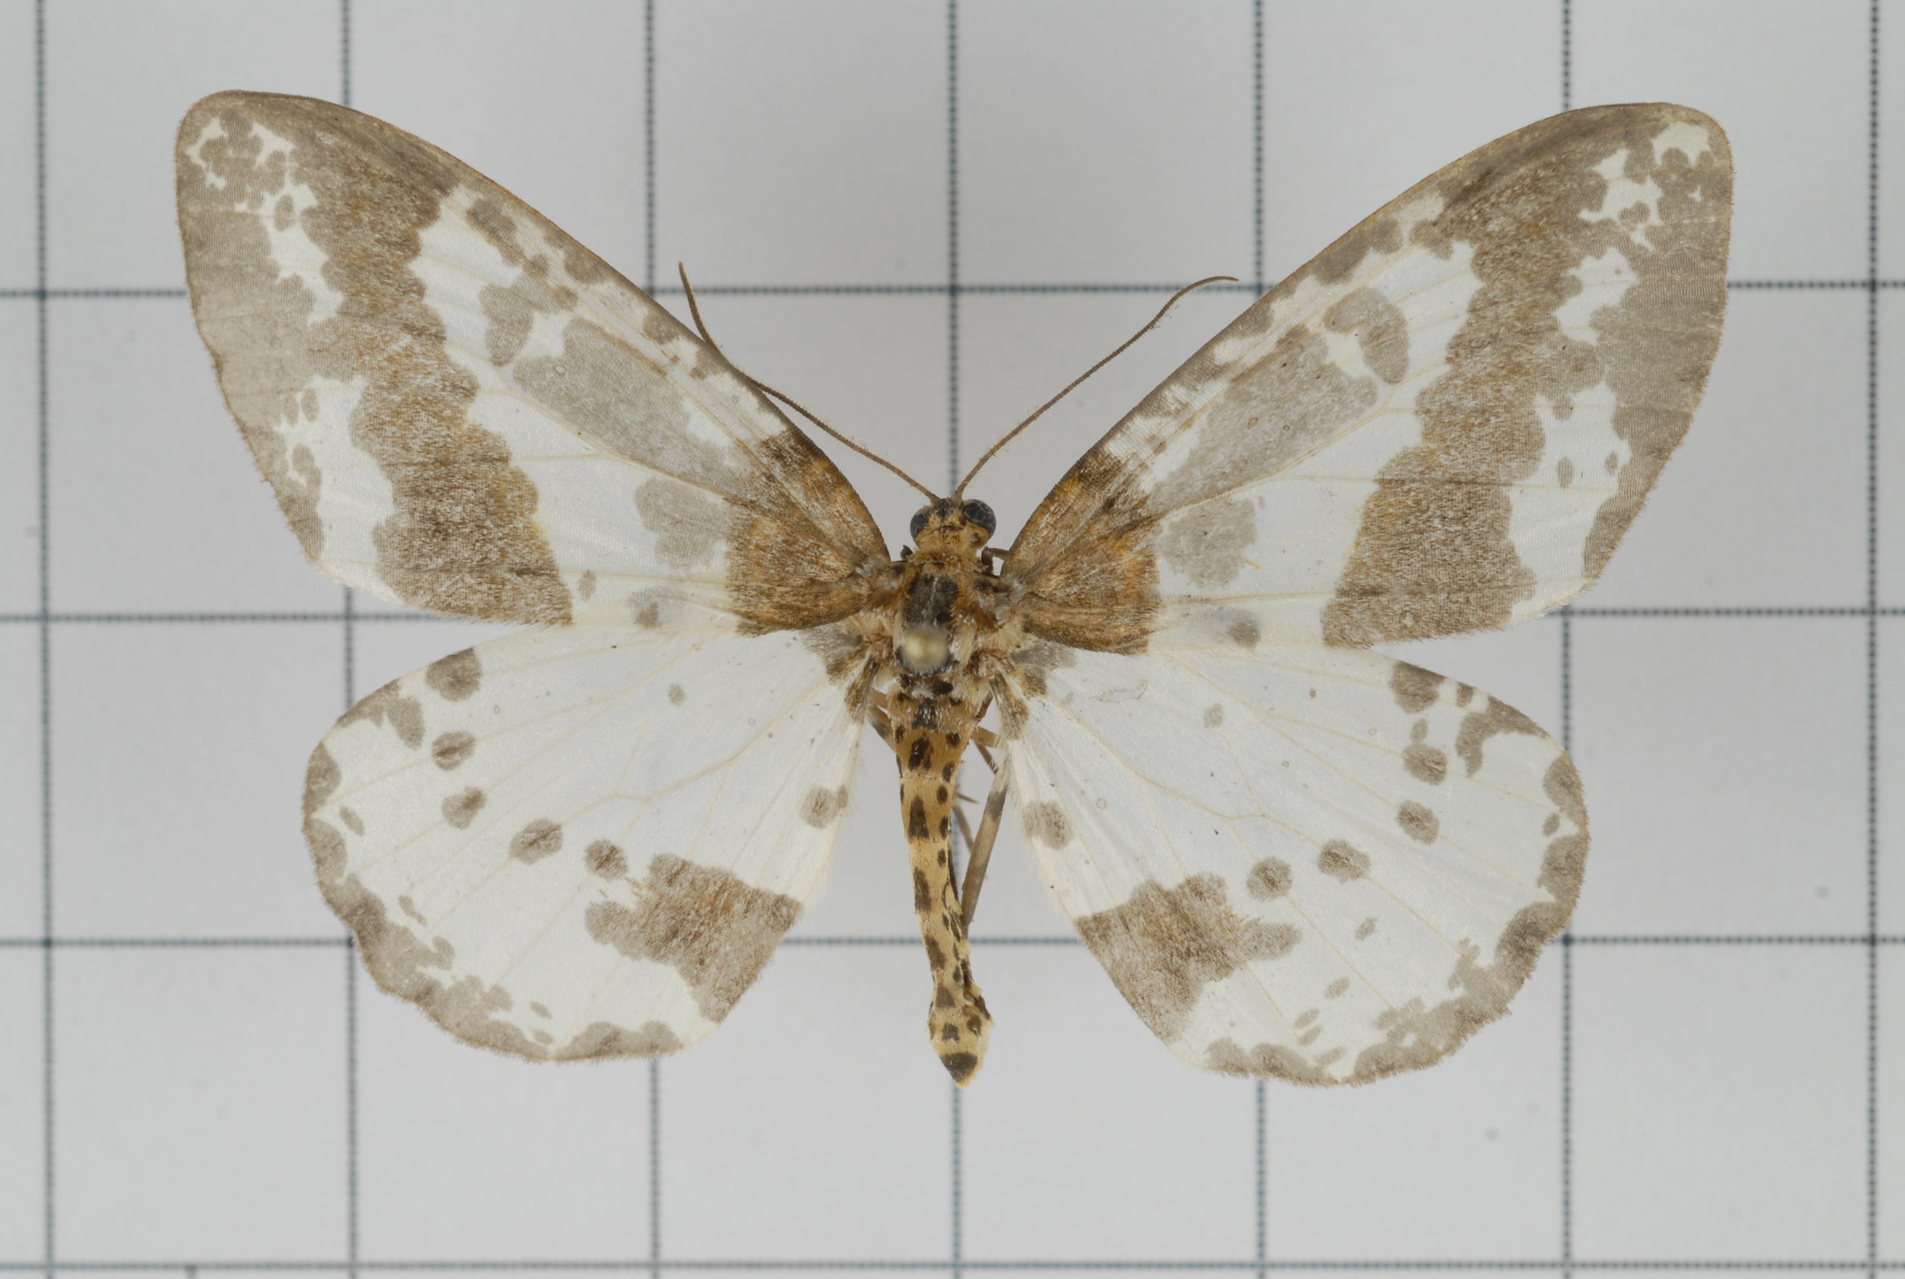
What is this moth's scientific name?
Abraxas taiwanensis
